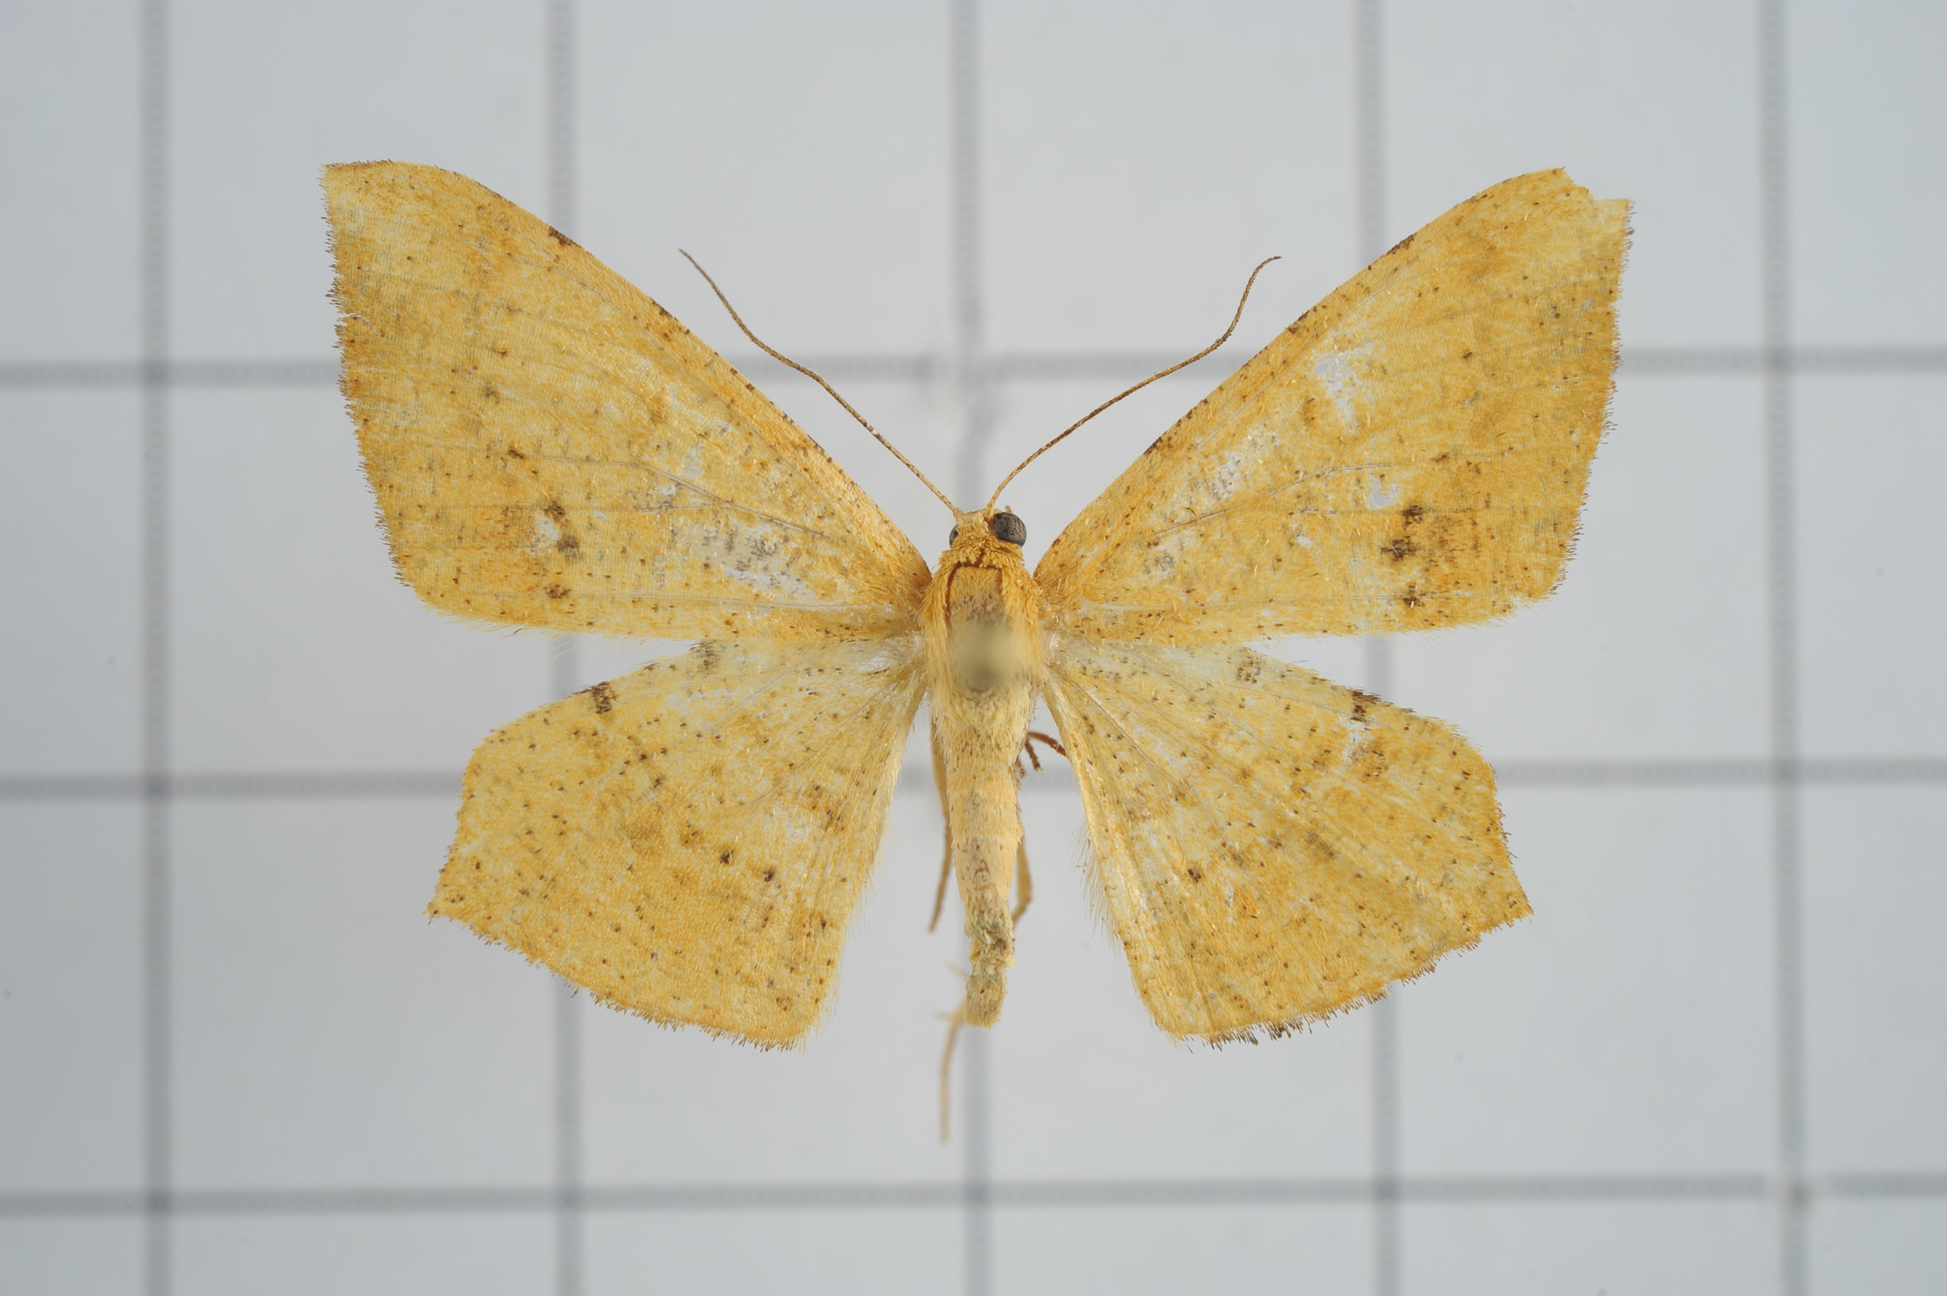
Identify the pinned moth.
Krananda falcata
